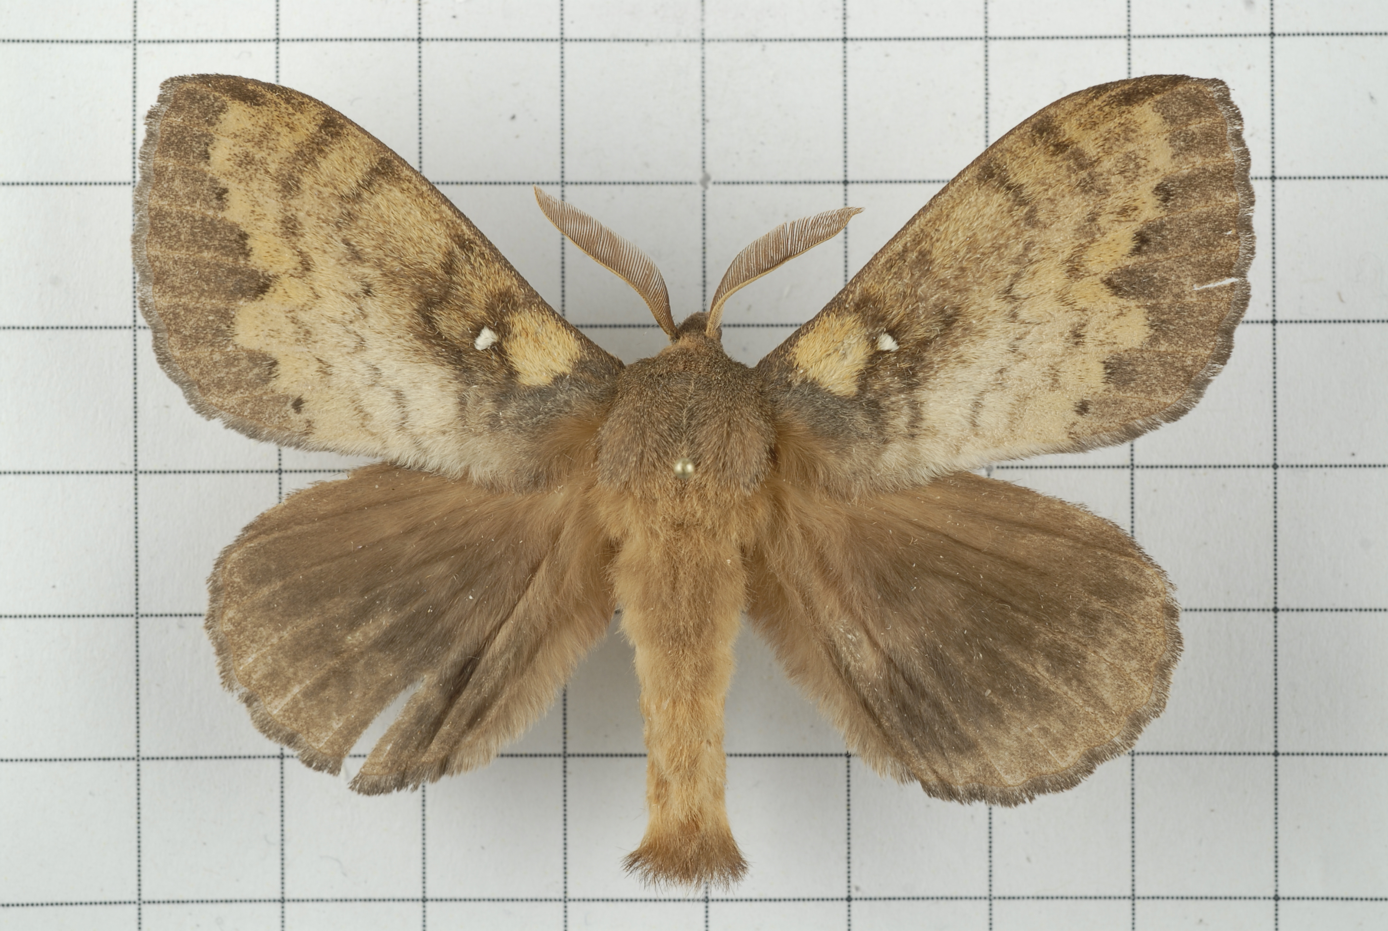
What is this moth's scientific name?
Kunugia undans metanastroides
